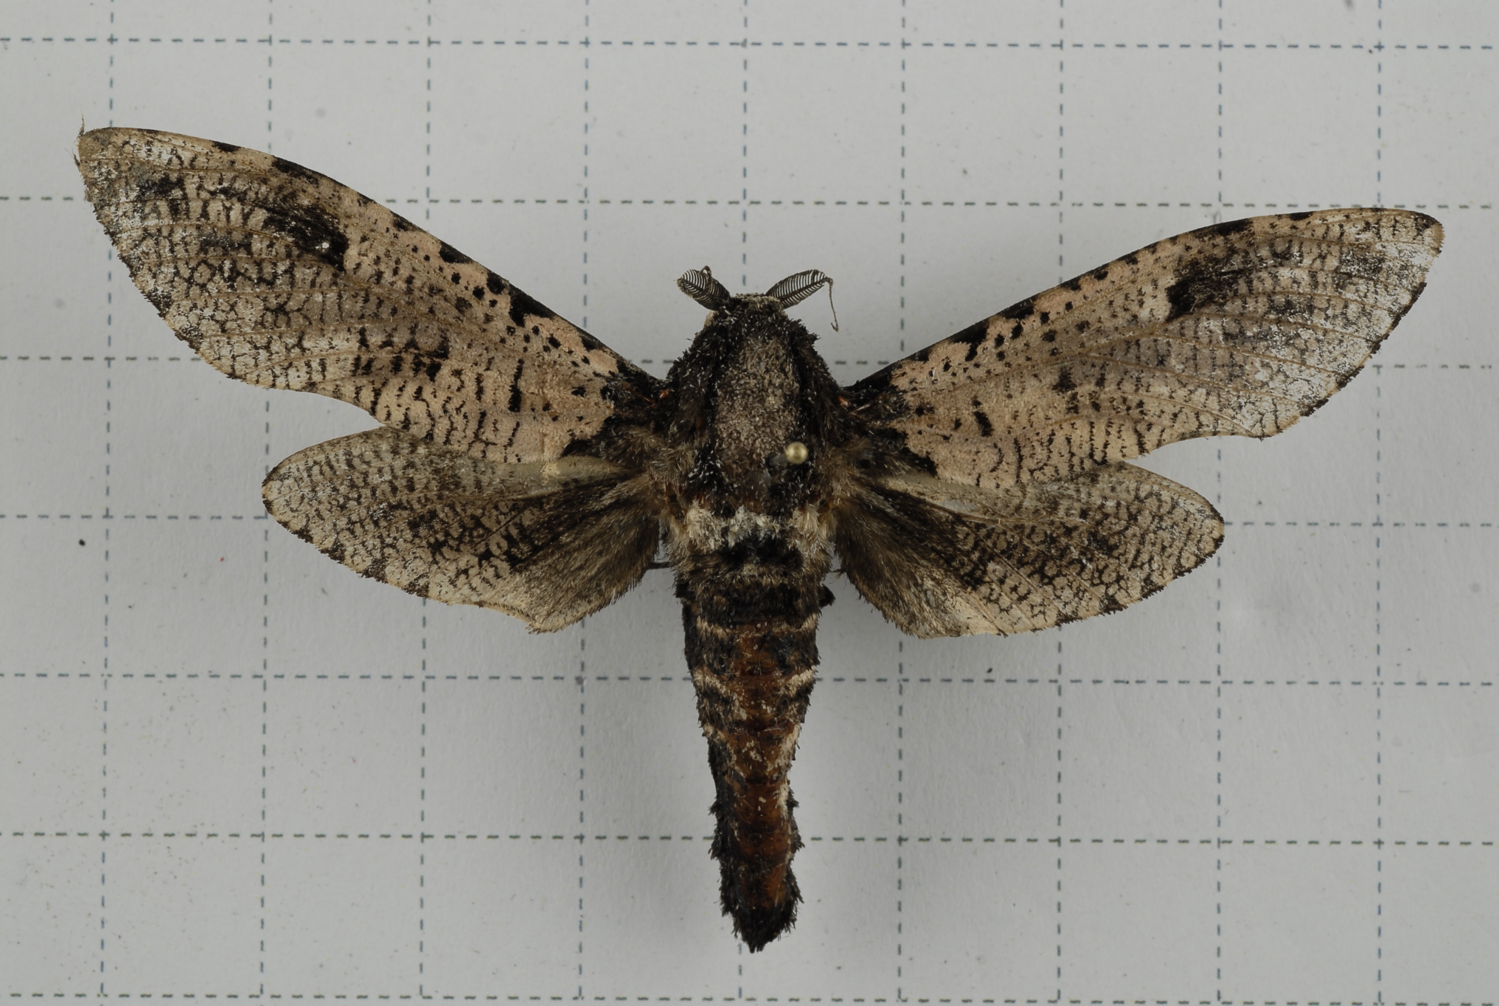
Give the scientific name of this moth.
Xyleutes strix
